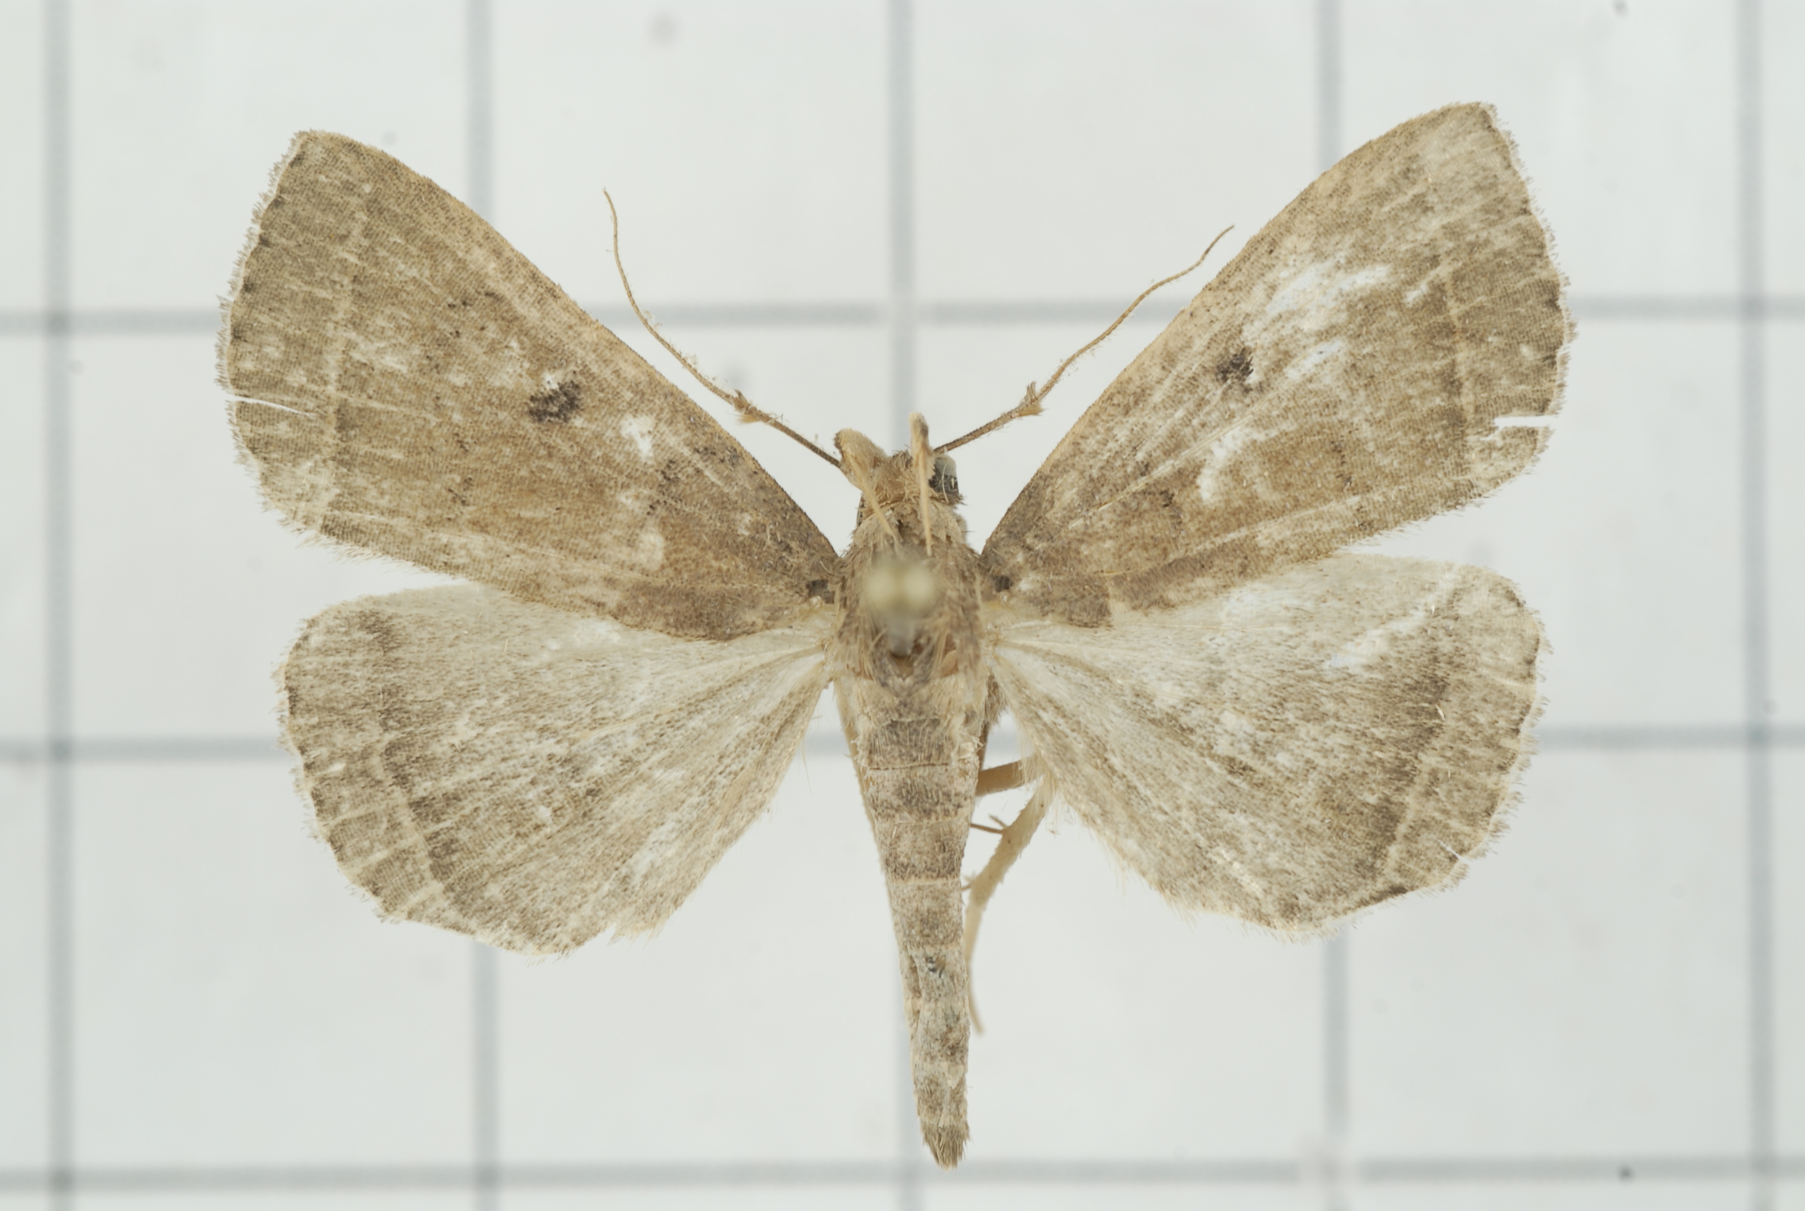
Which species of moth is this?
Simplicia discosticta
